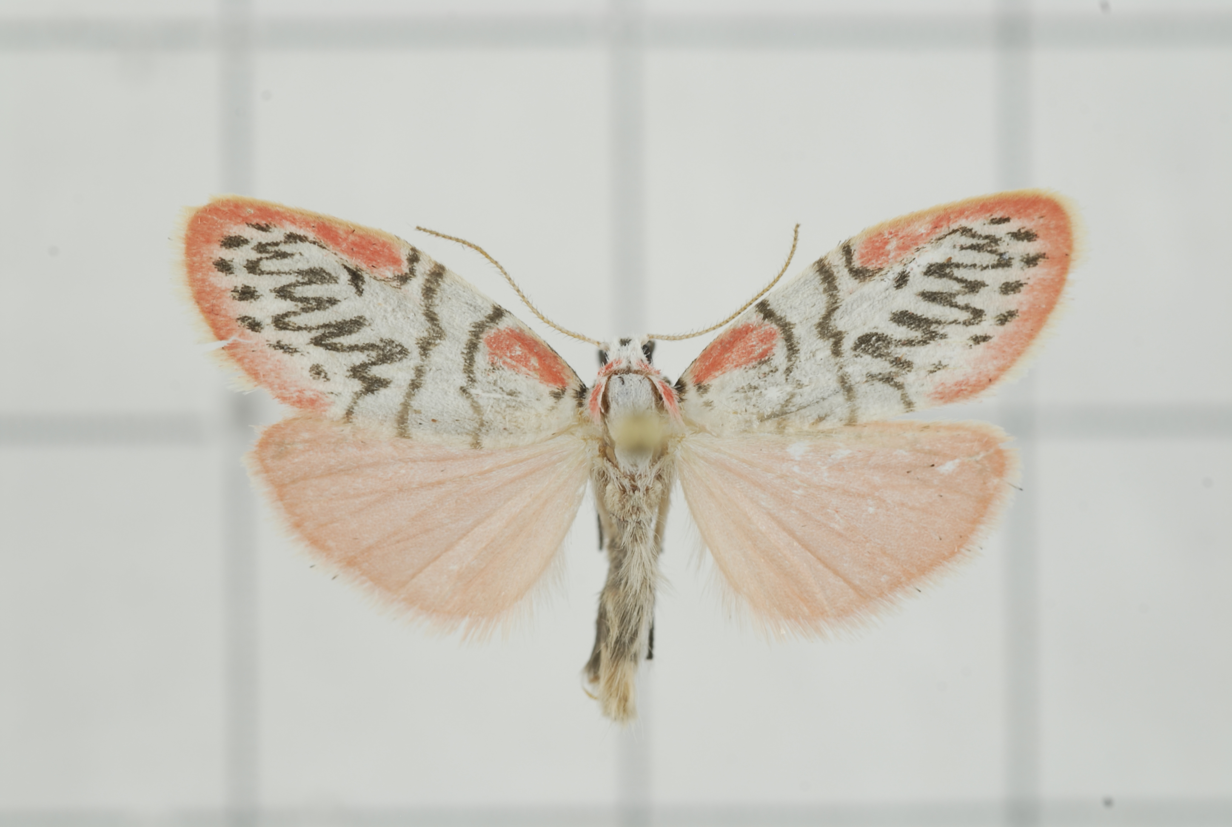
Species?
Miltochrista ziczac
